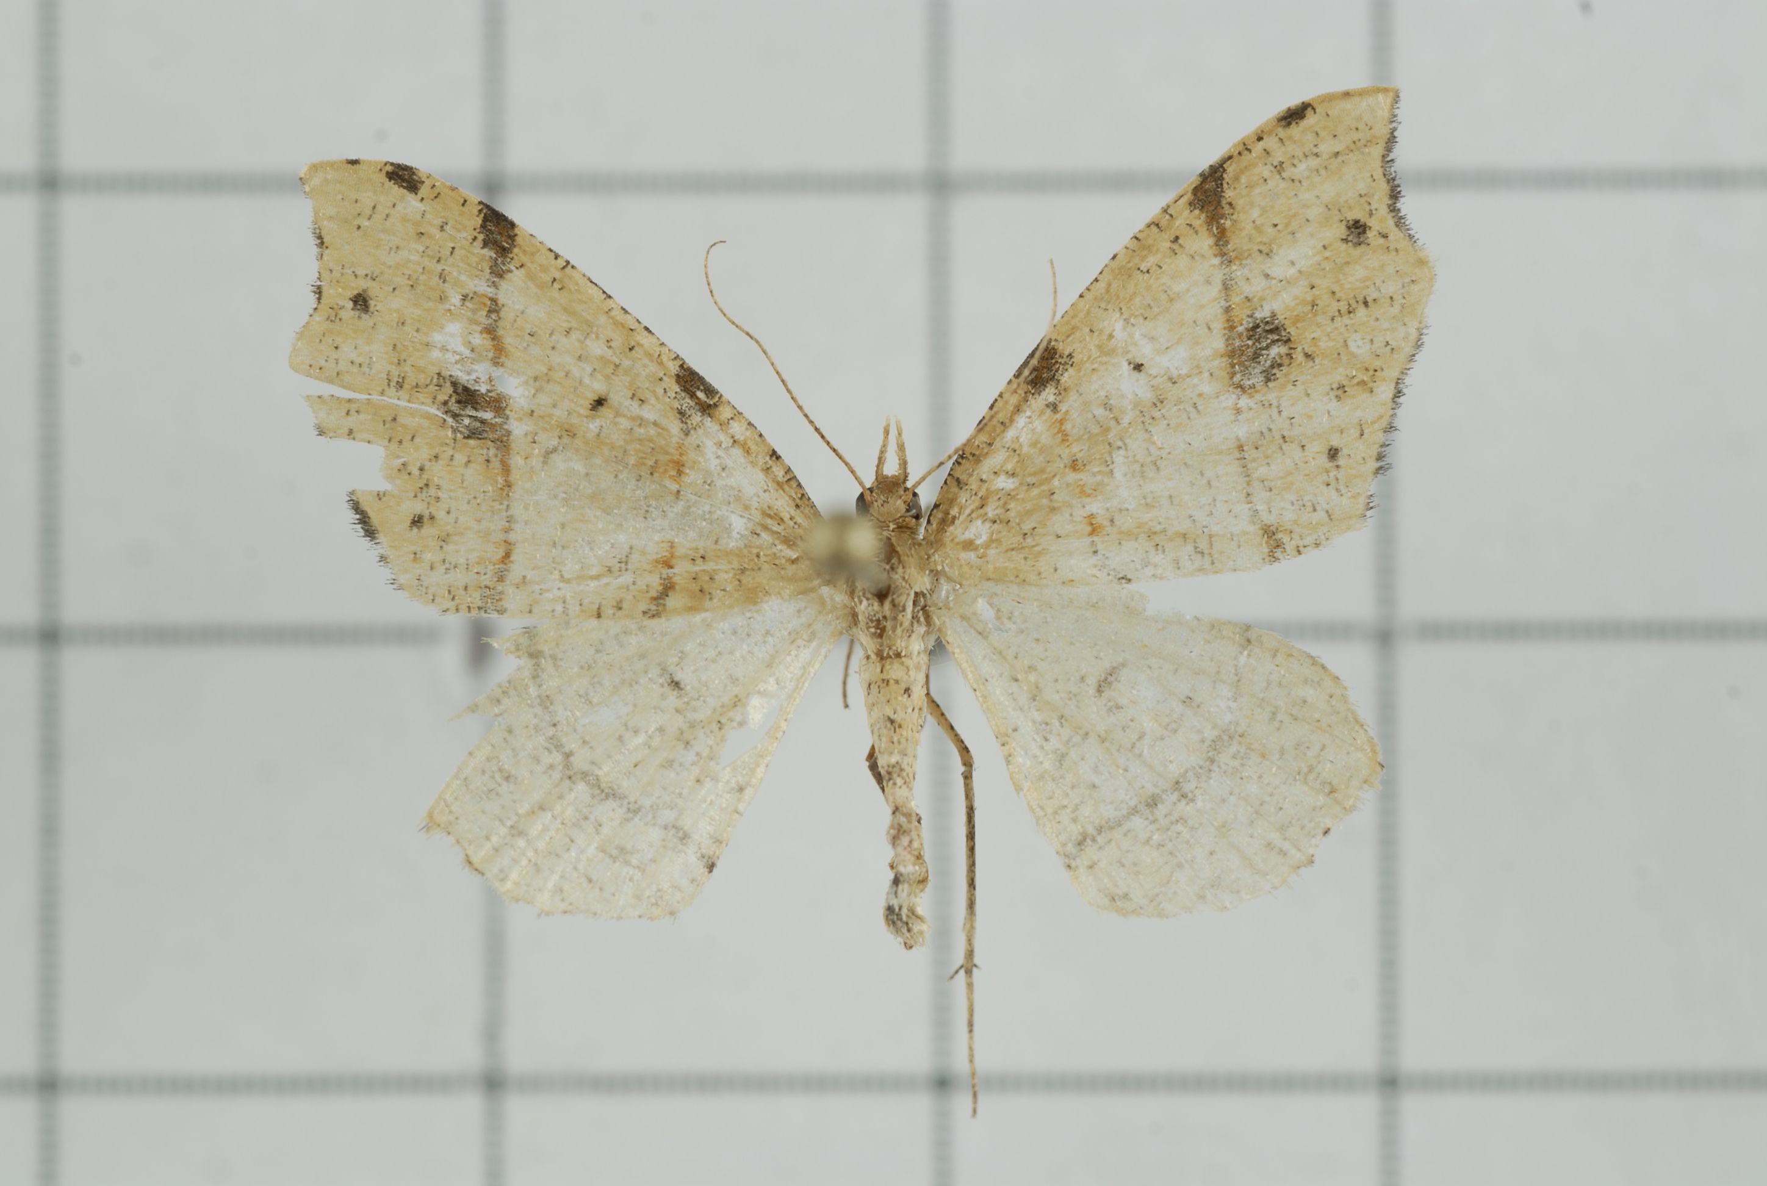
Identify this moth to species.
Lobogonia formosana
